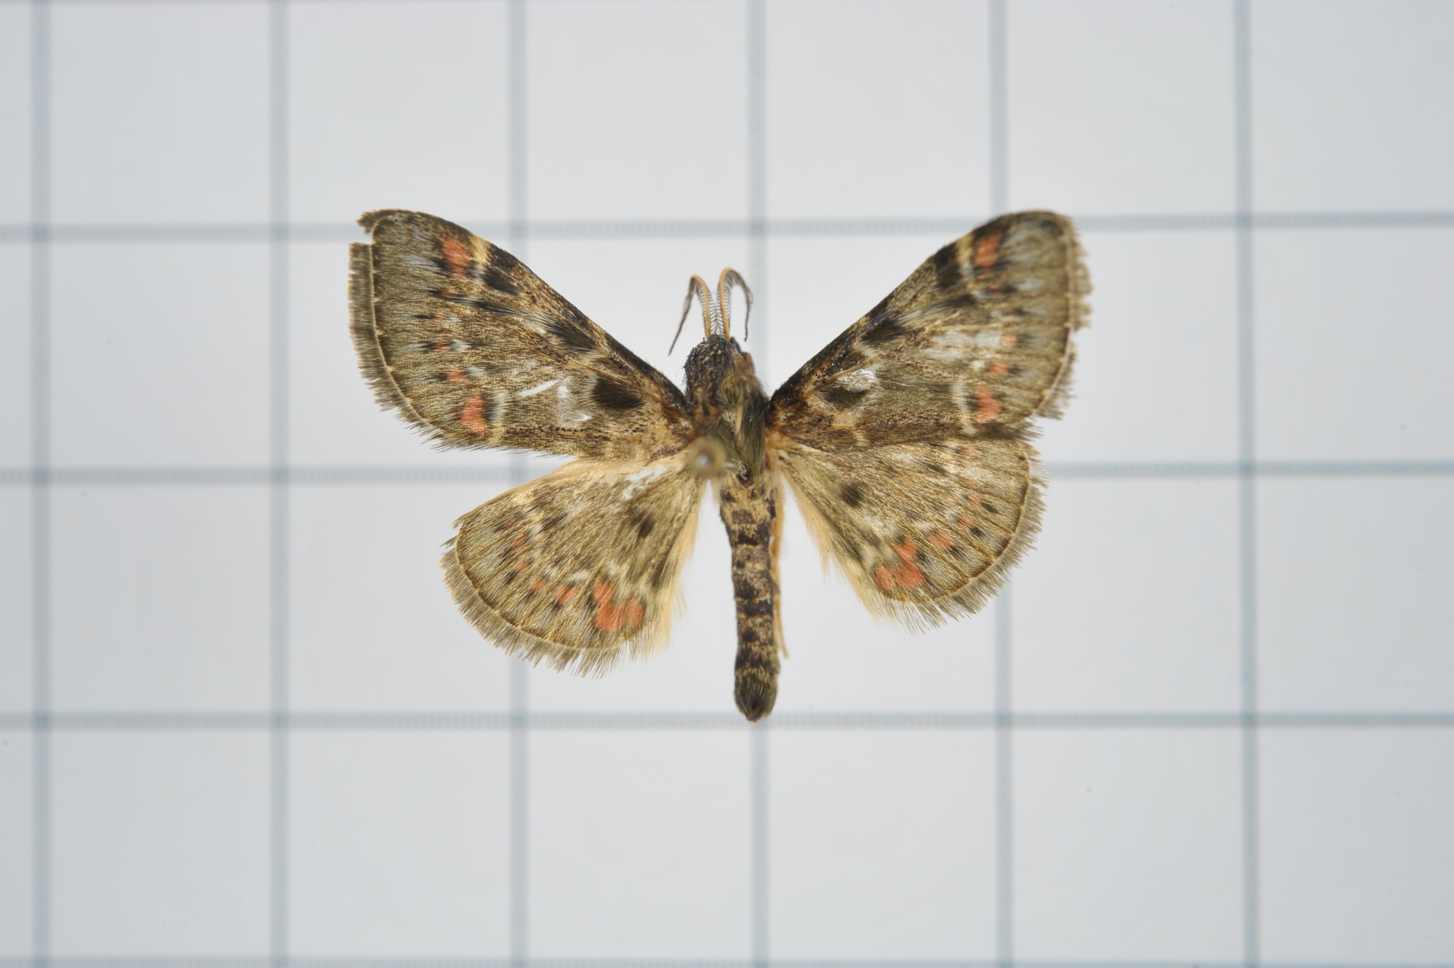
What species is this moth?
Stemmatophora mushana
